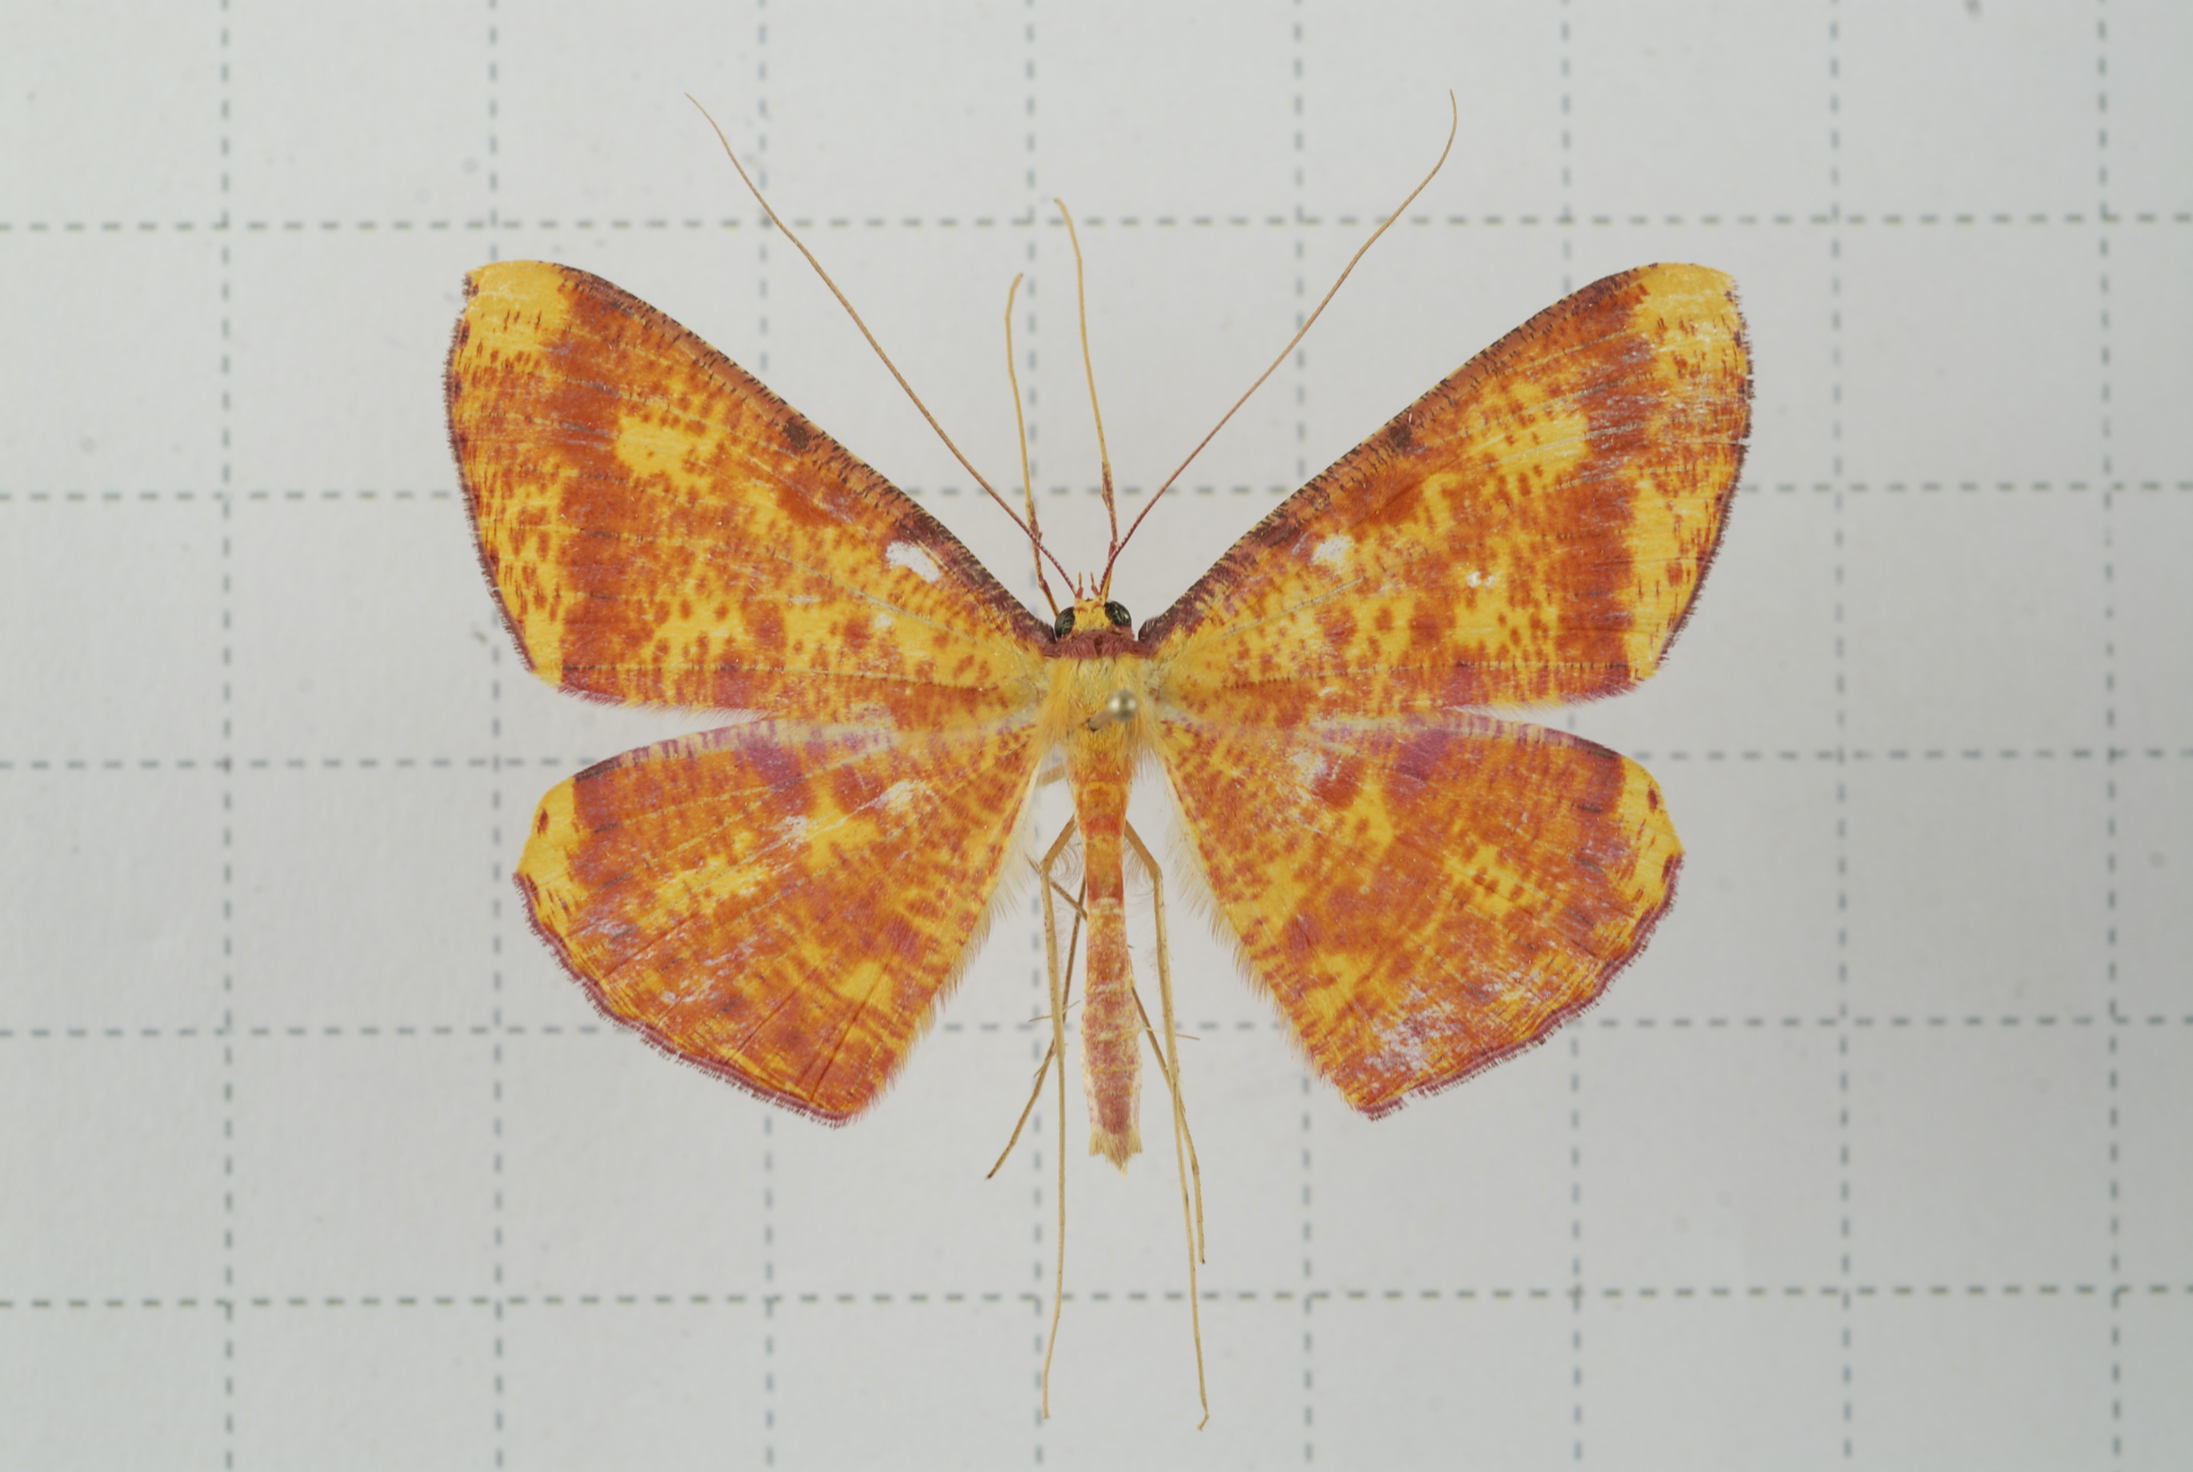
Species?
Eumelea ludovicata ludovicata
